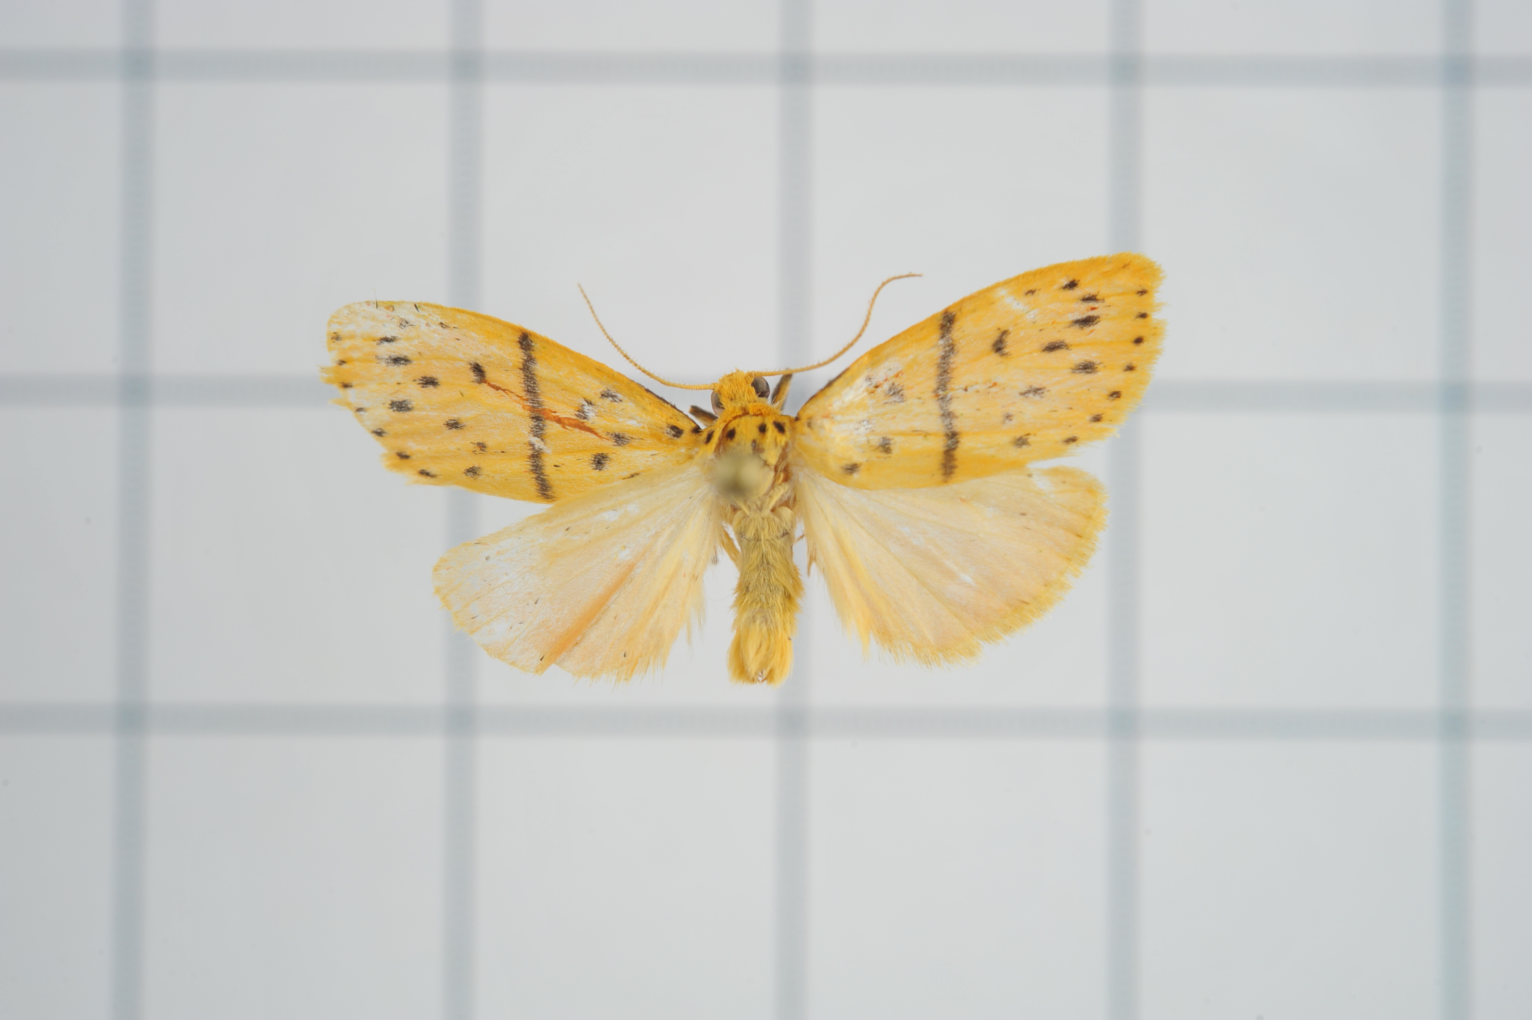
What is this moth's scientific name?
Miltochrista arcuata
